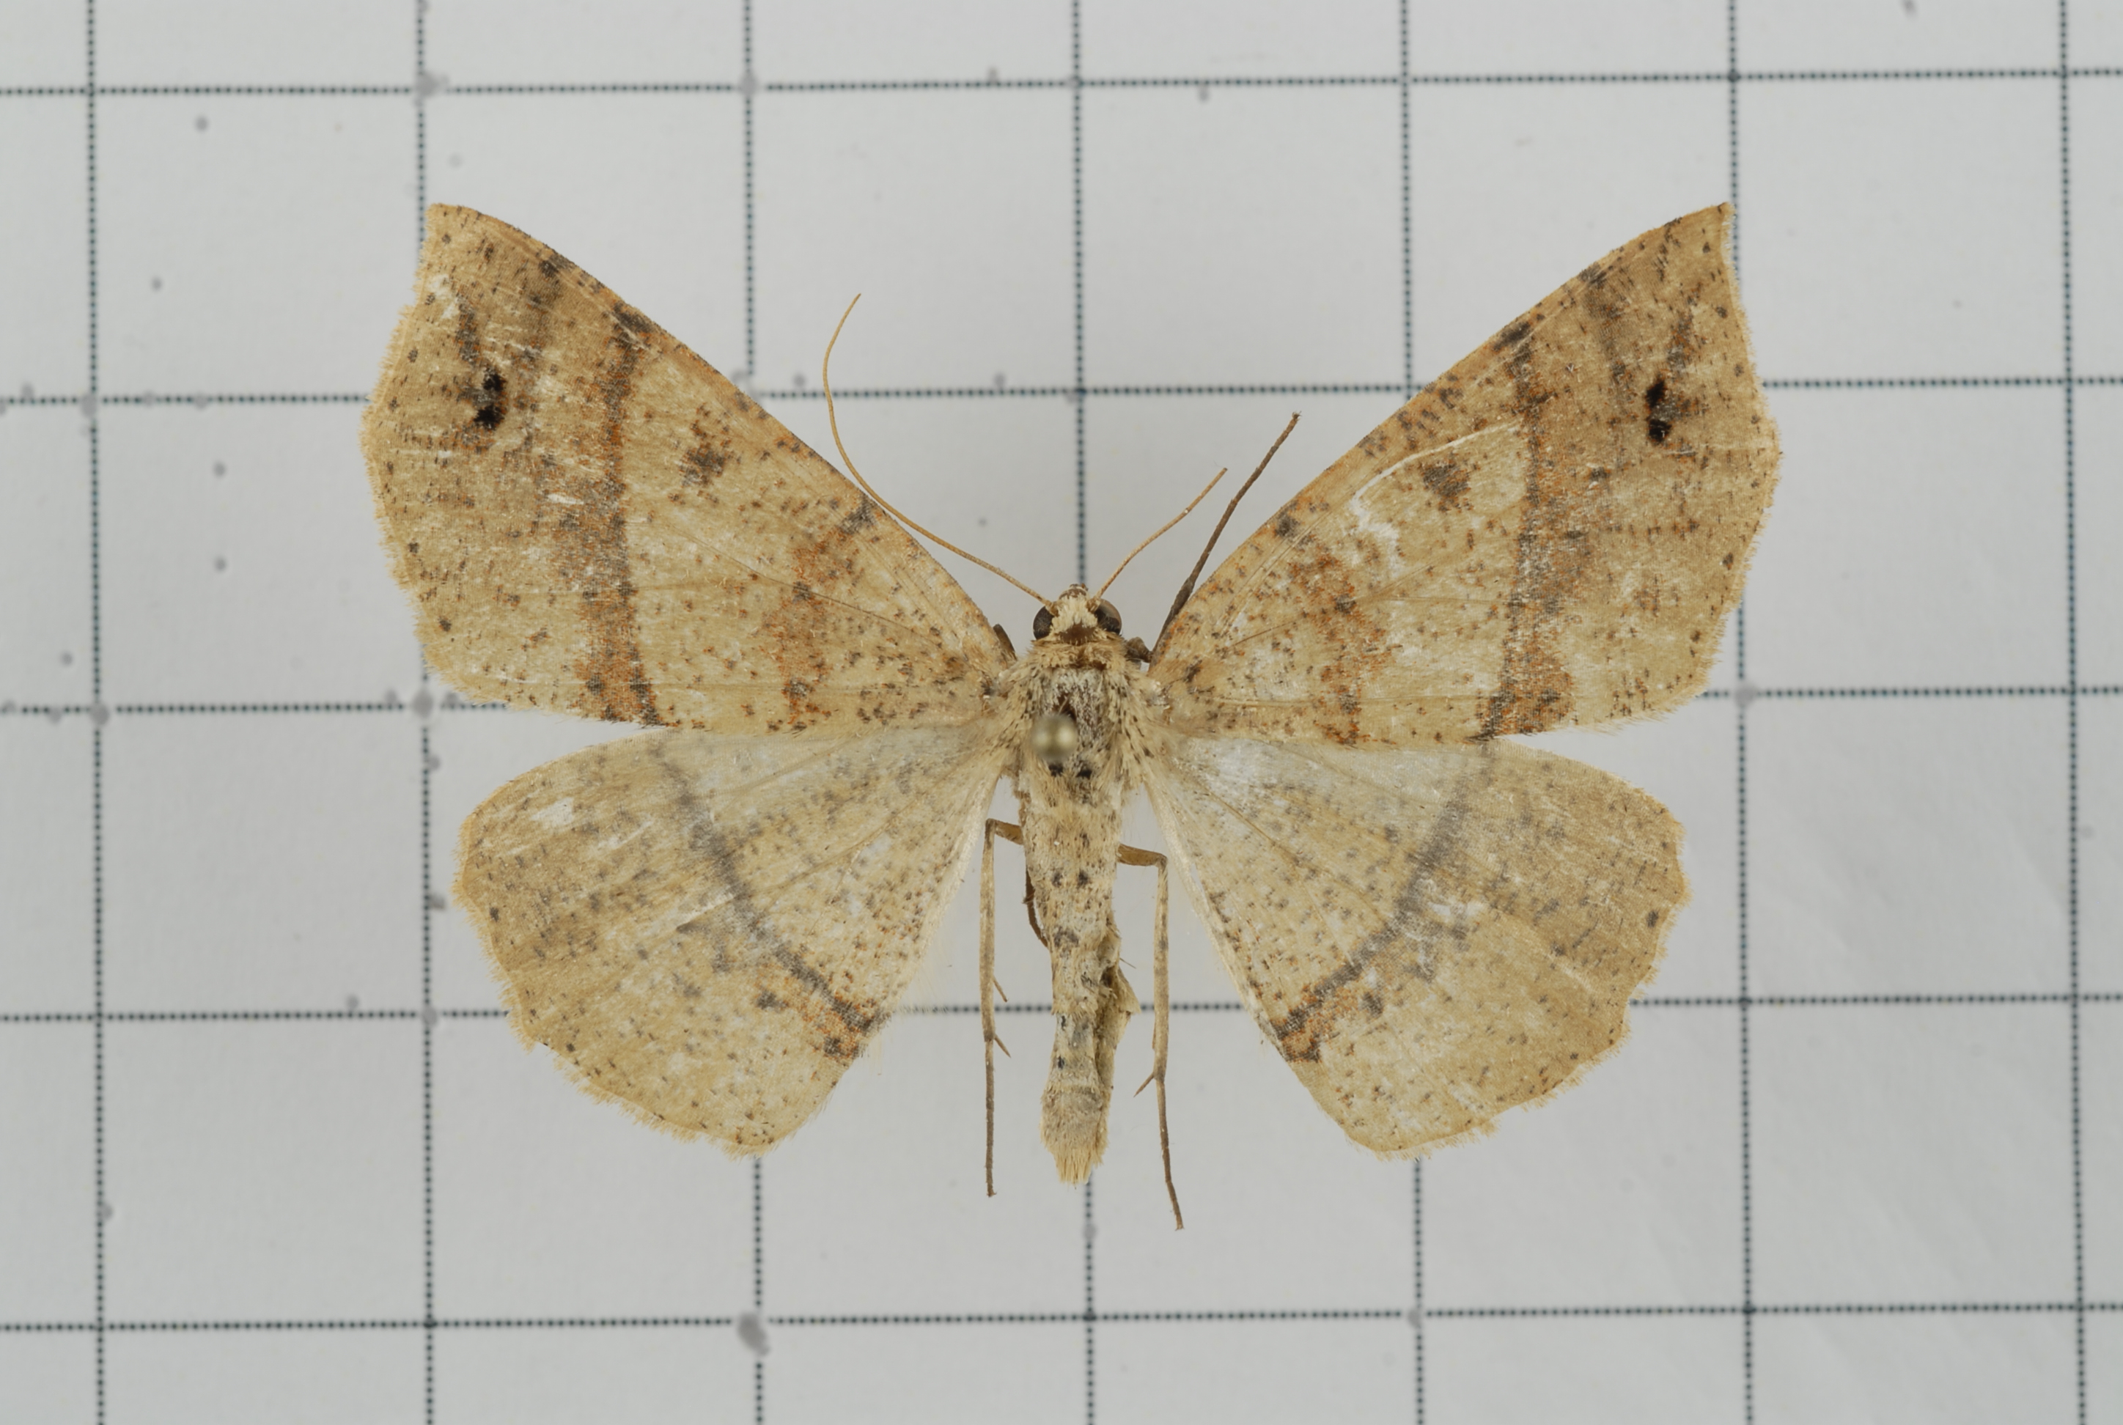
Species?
Psyra spurcataria
